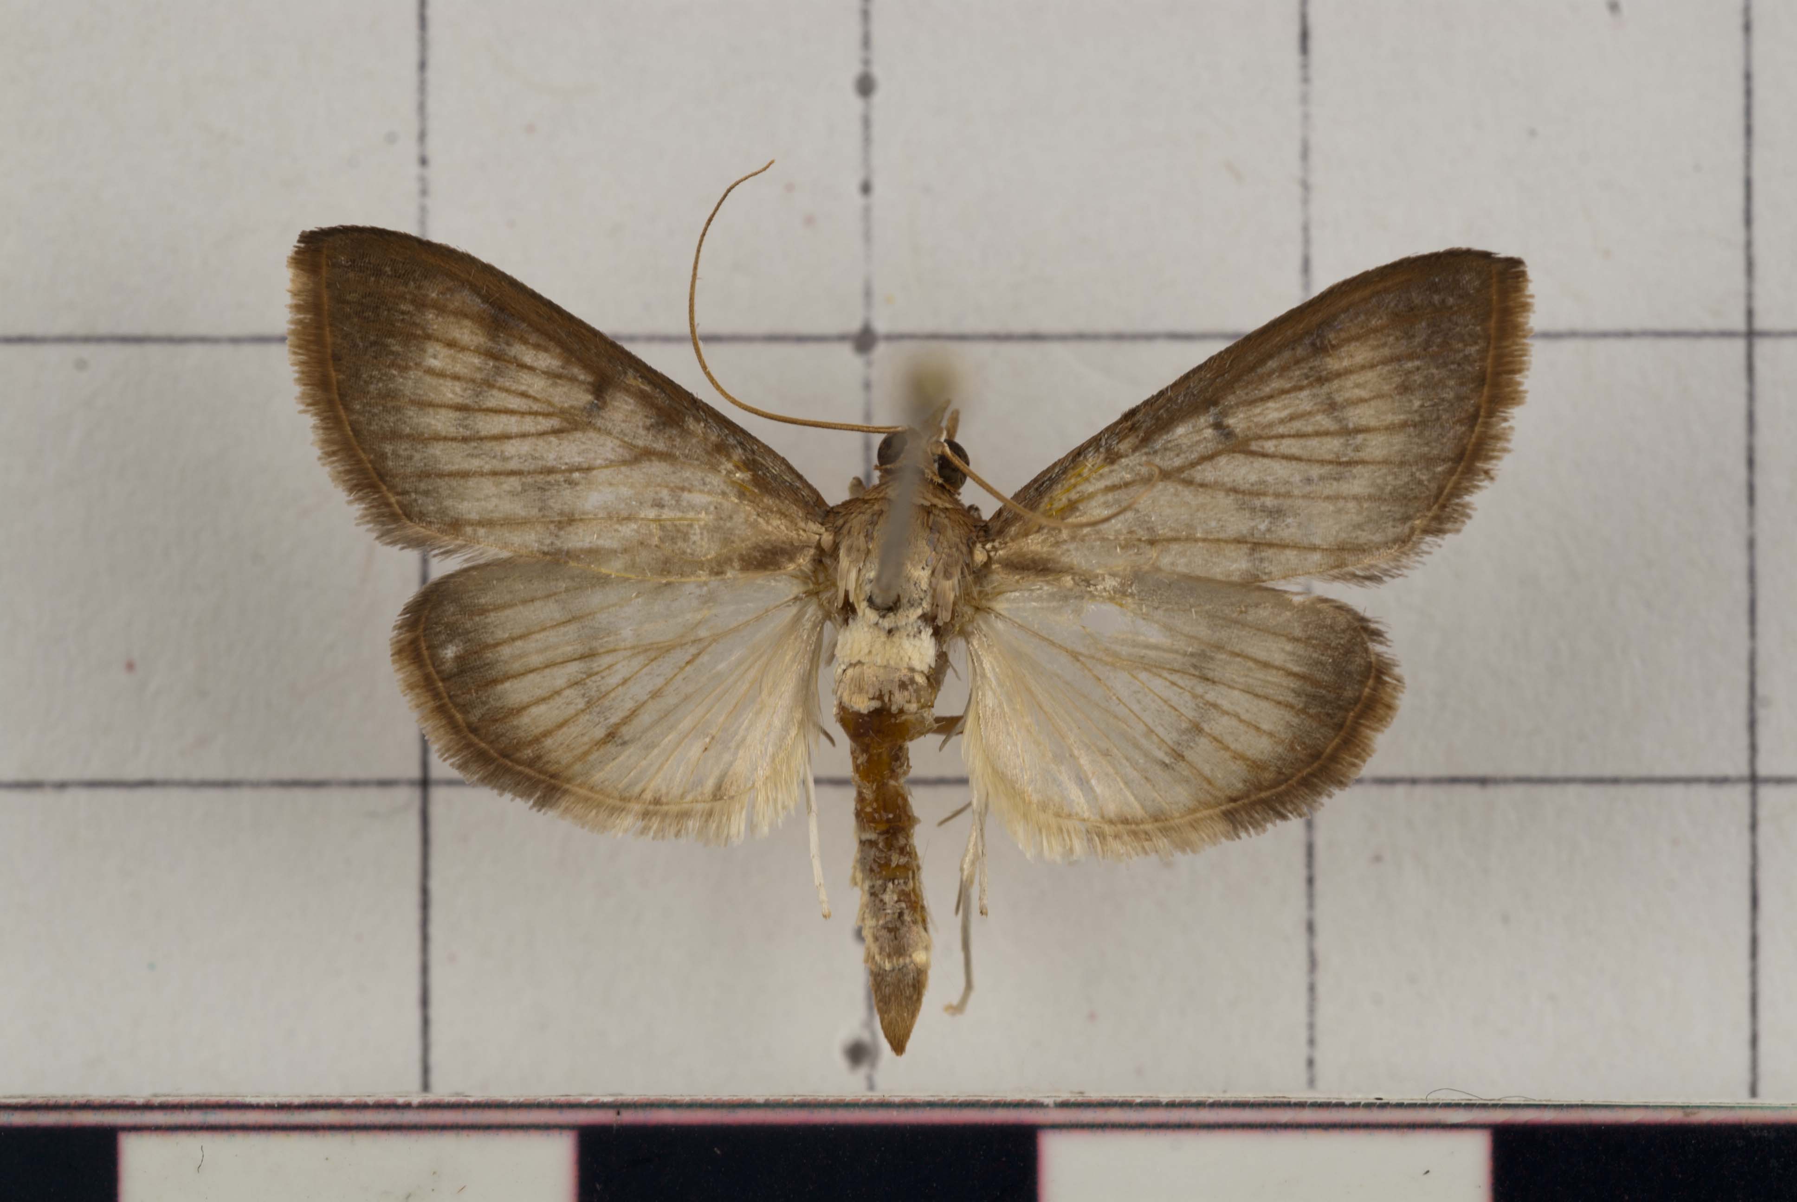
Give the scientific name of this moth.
Crypsiptya coclesalis
